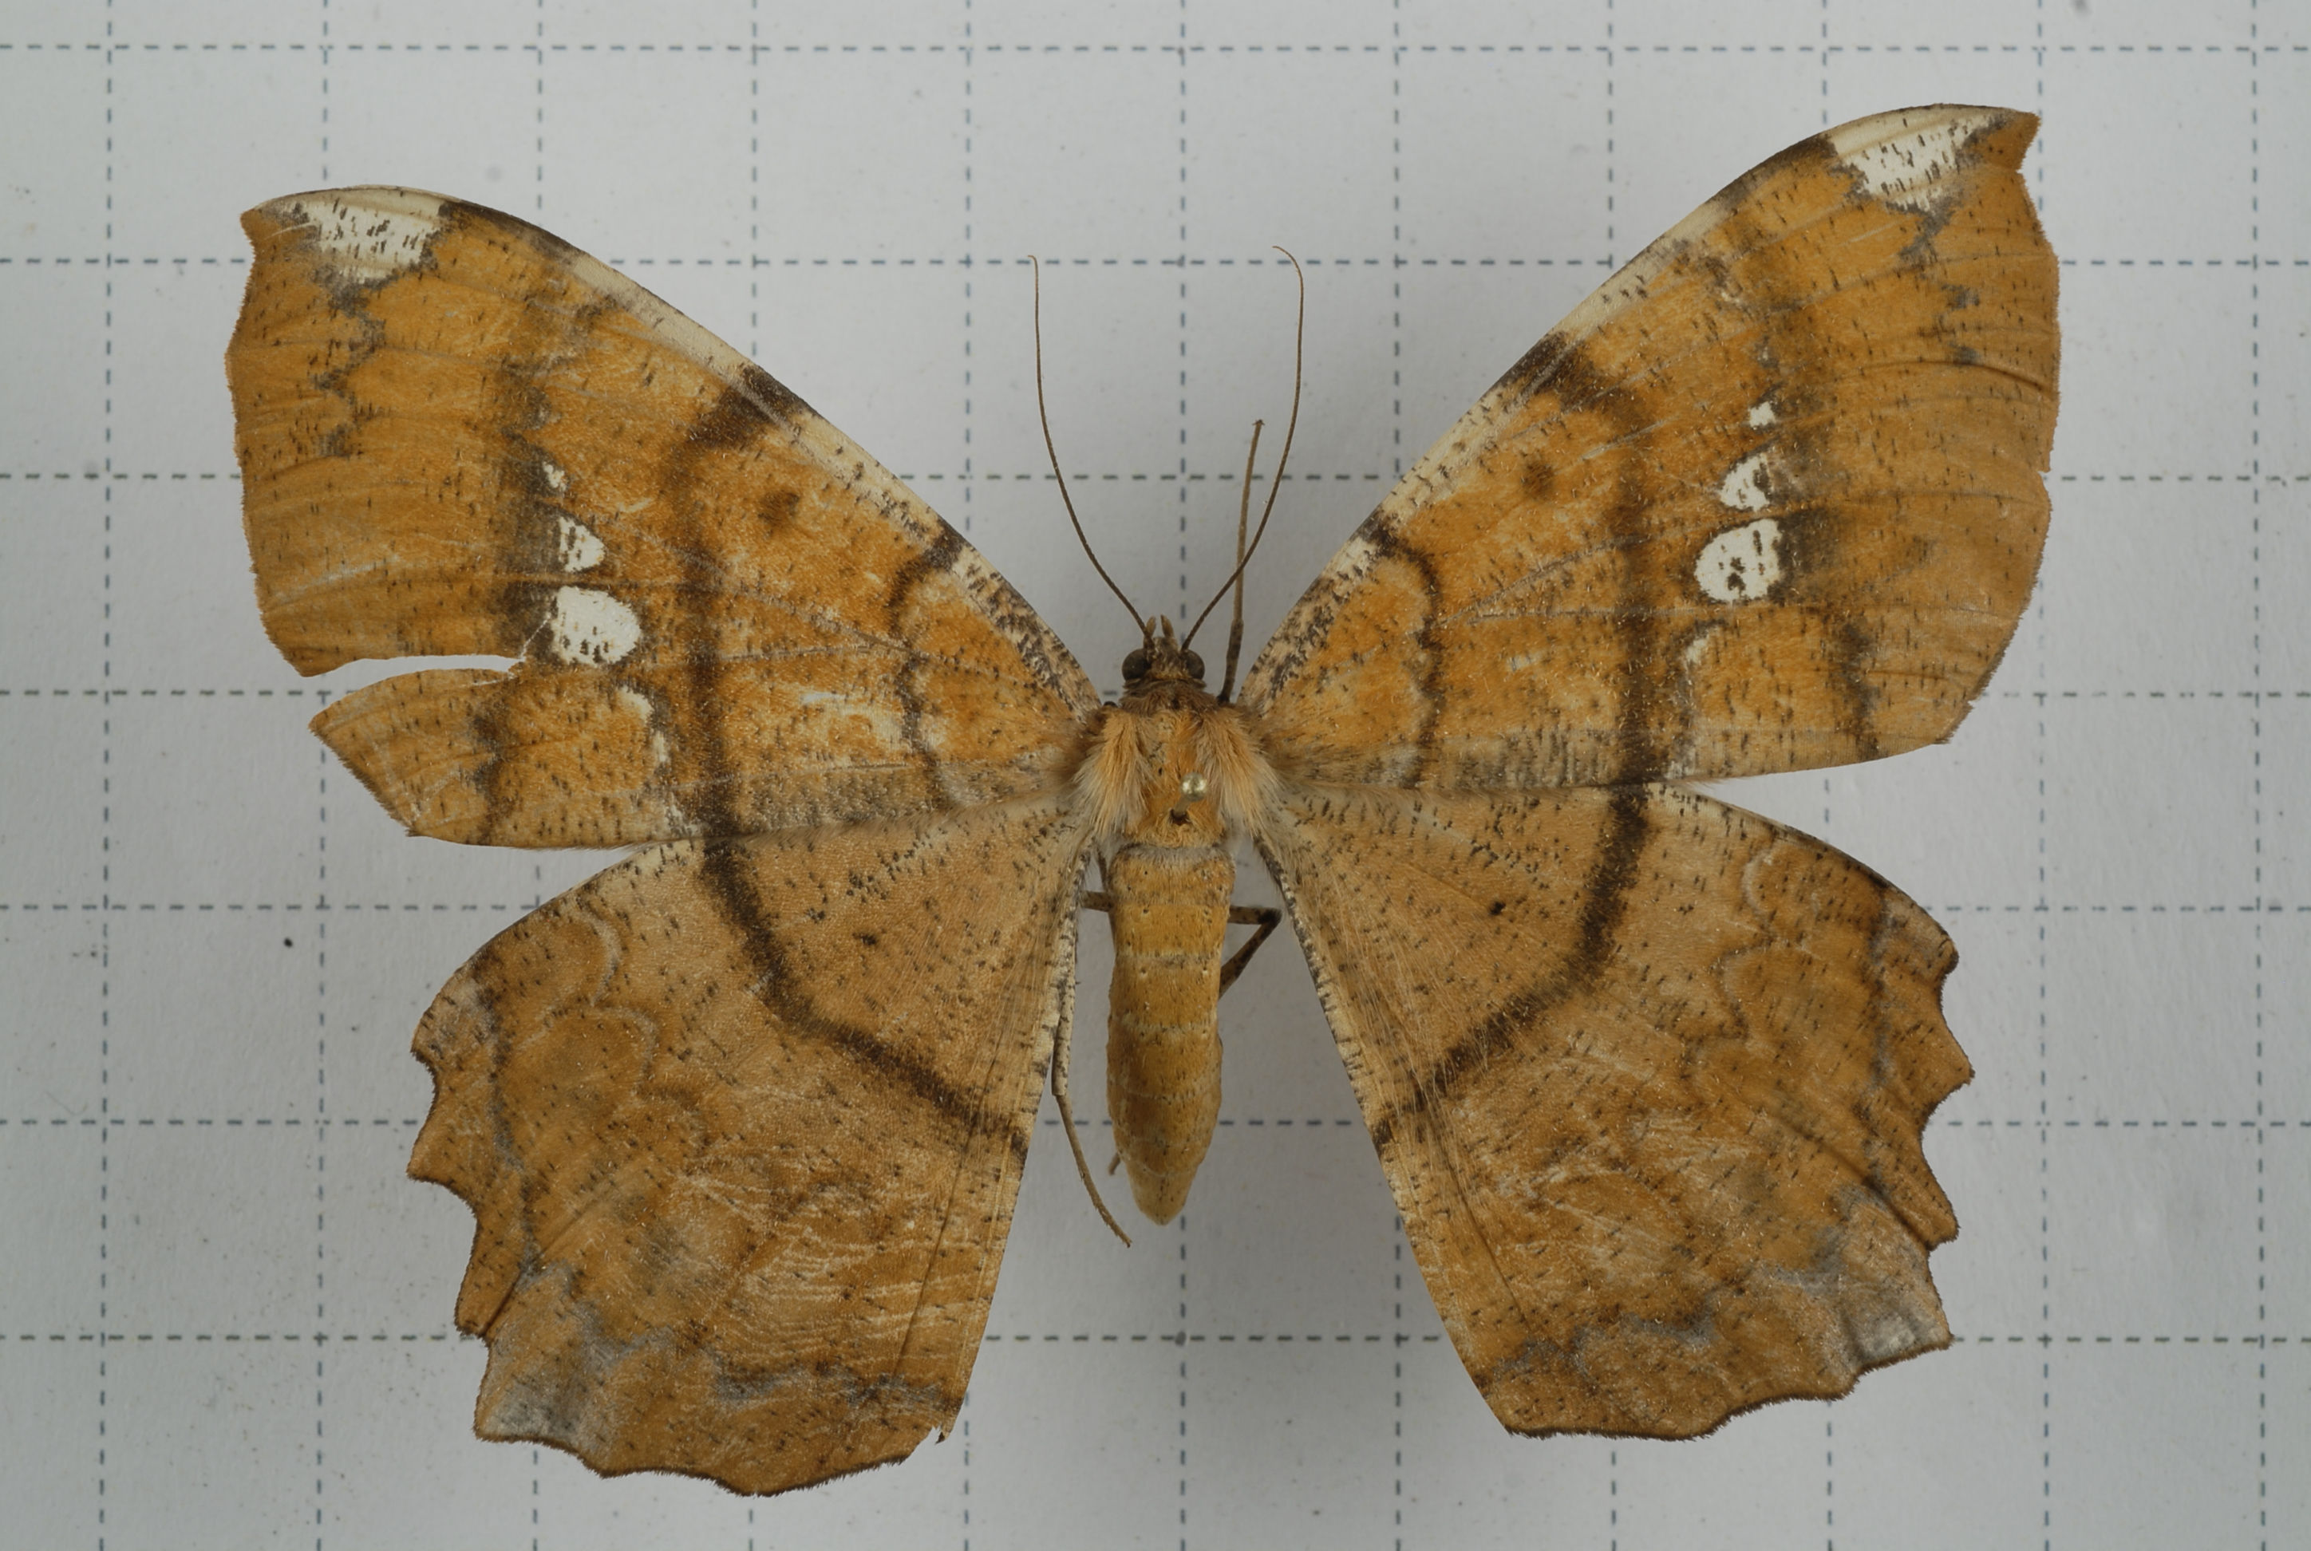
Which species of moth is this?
Amblychia angeronaria
